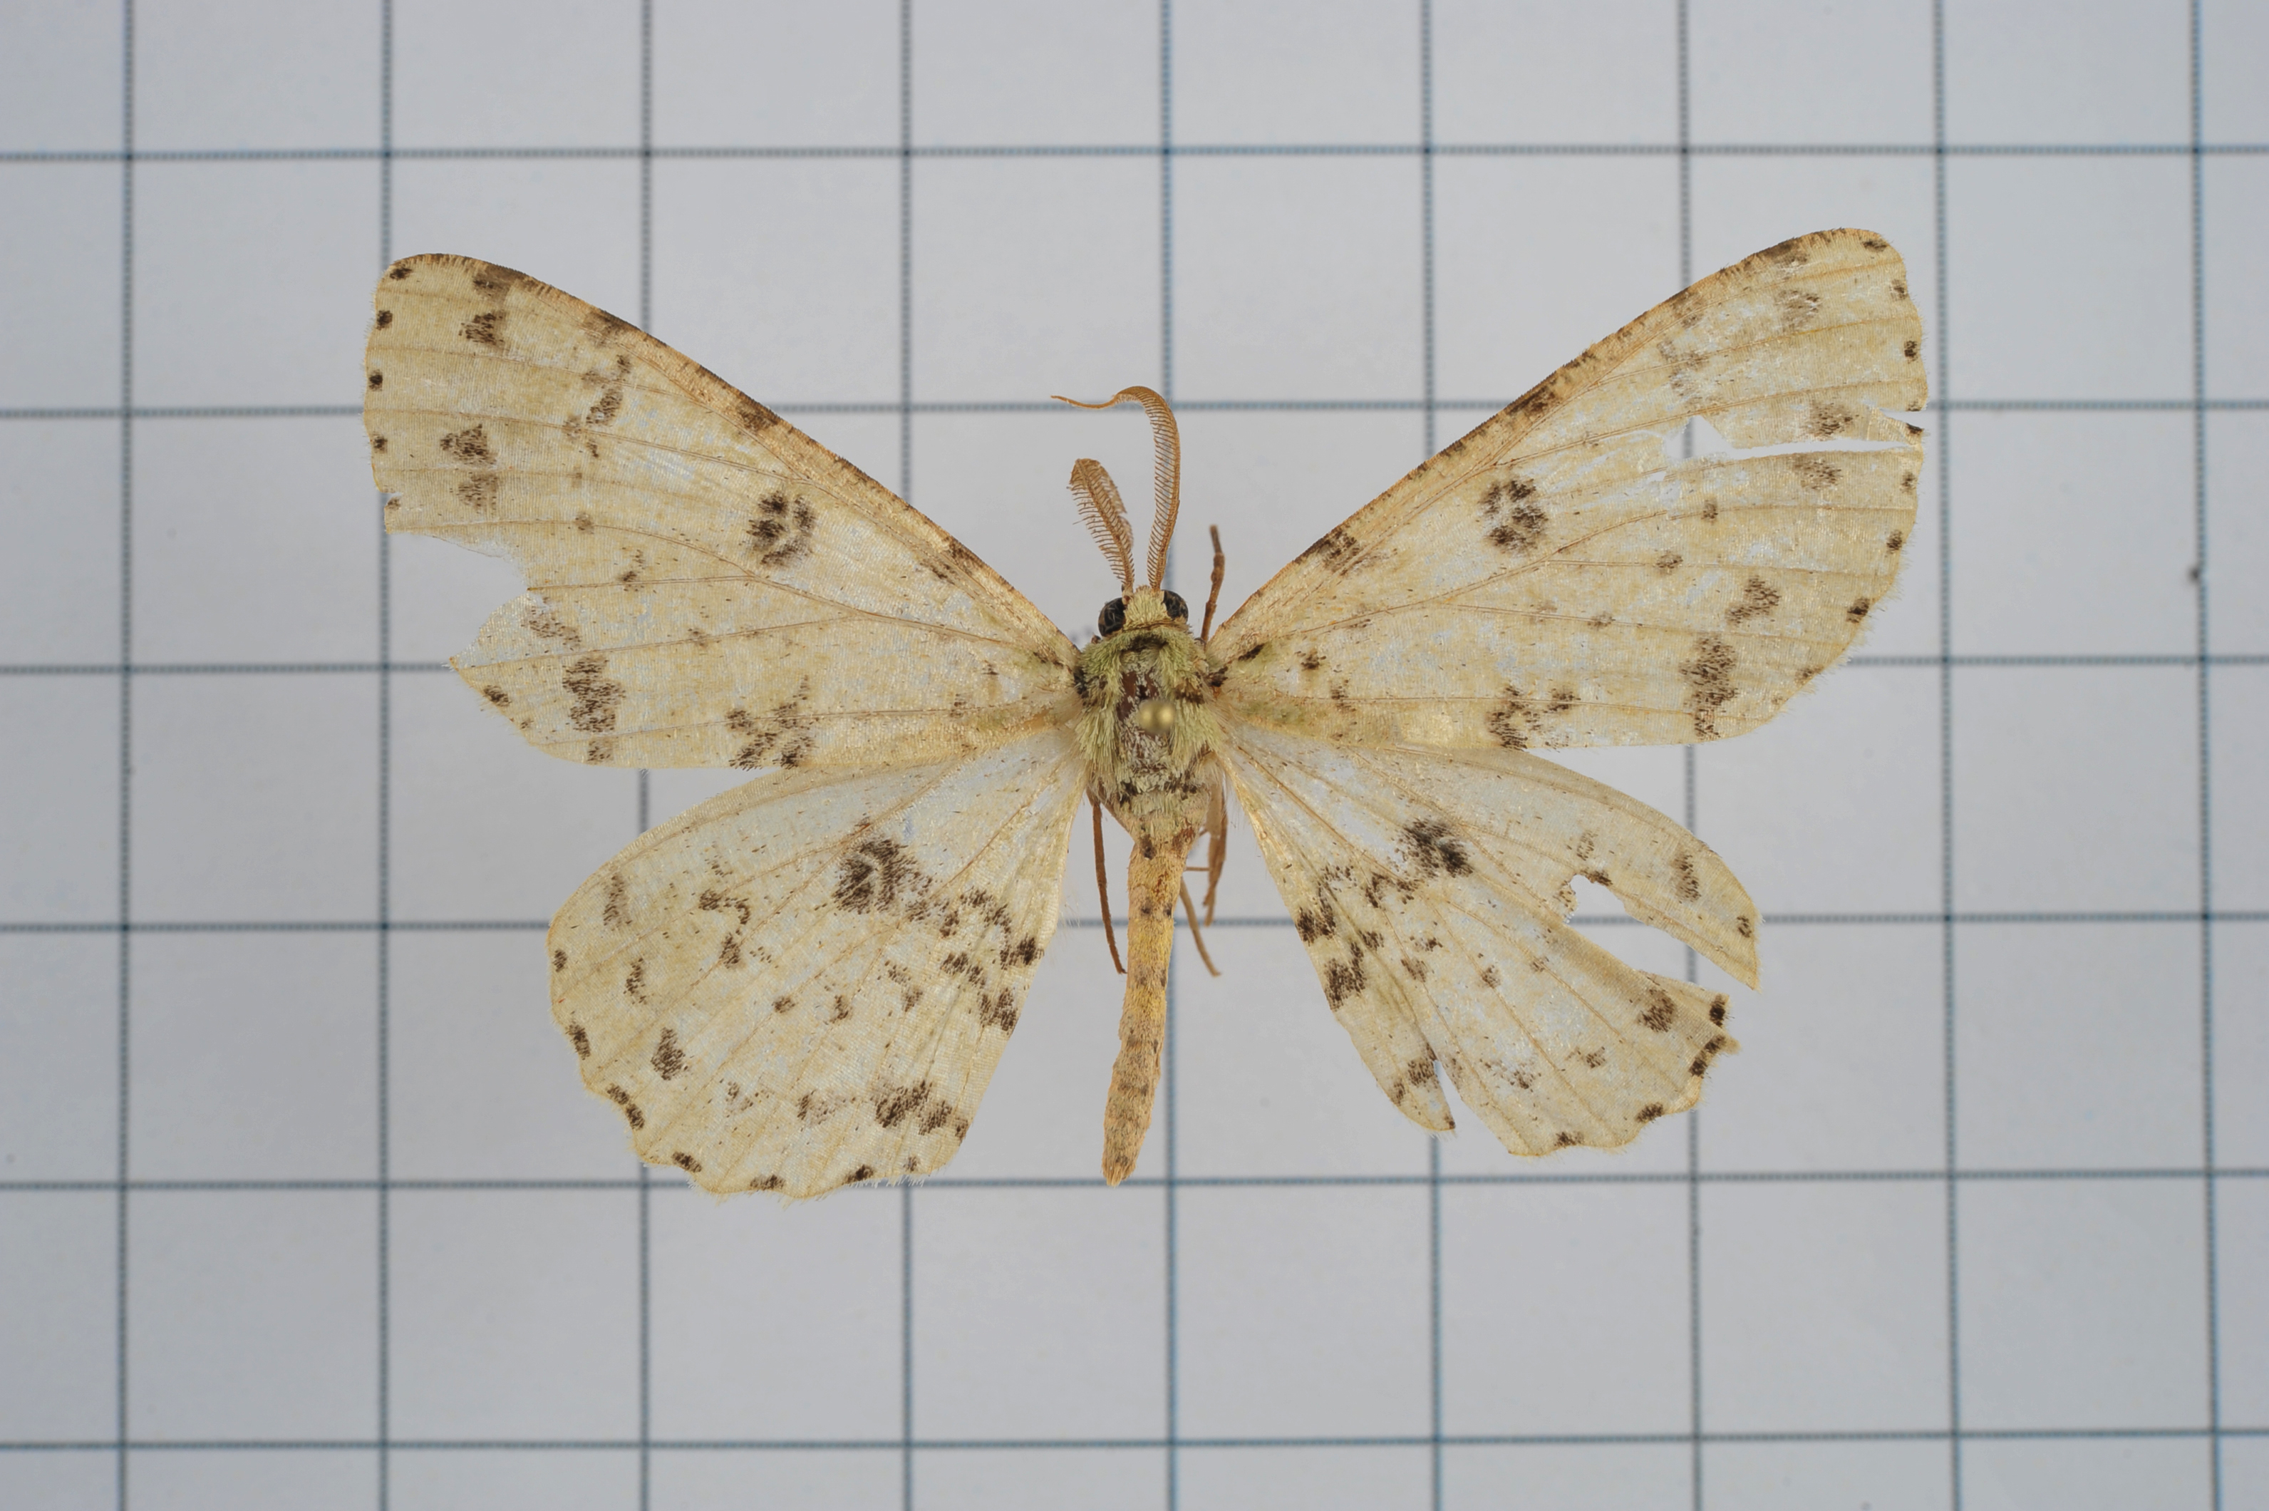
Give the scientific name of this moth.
Ophthalmitis sinensium
